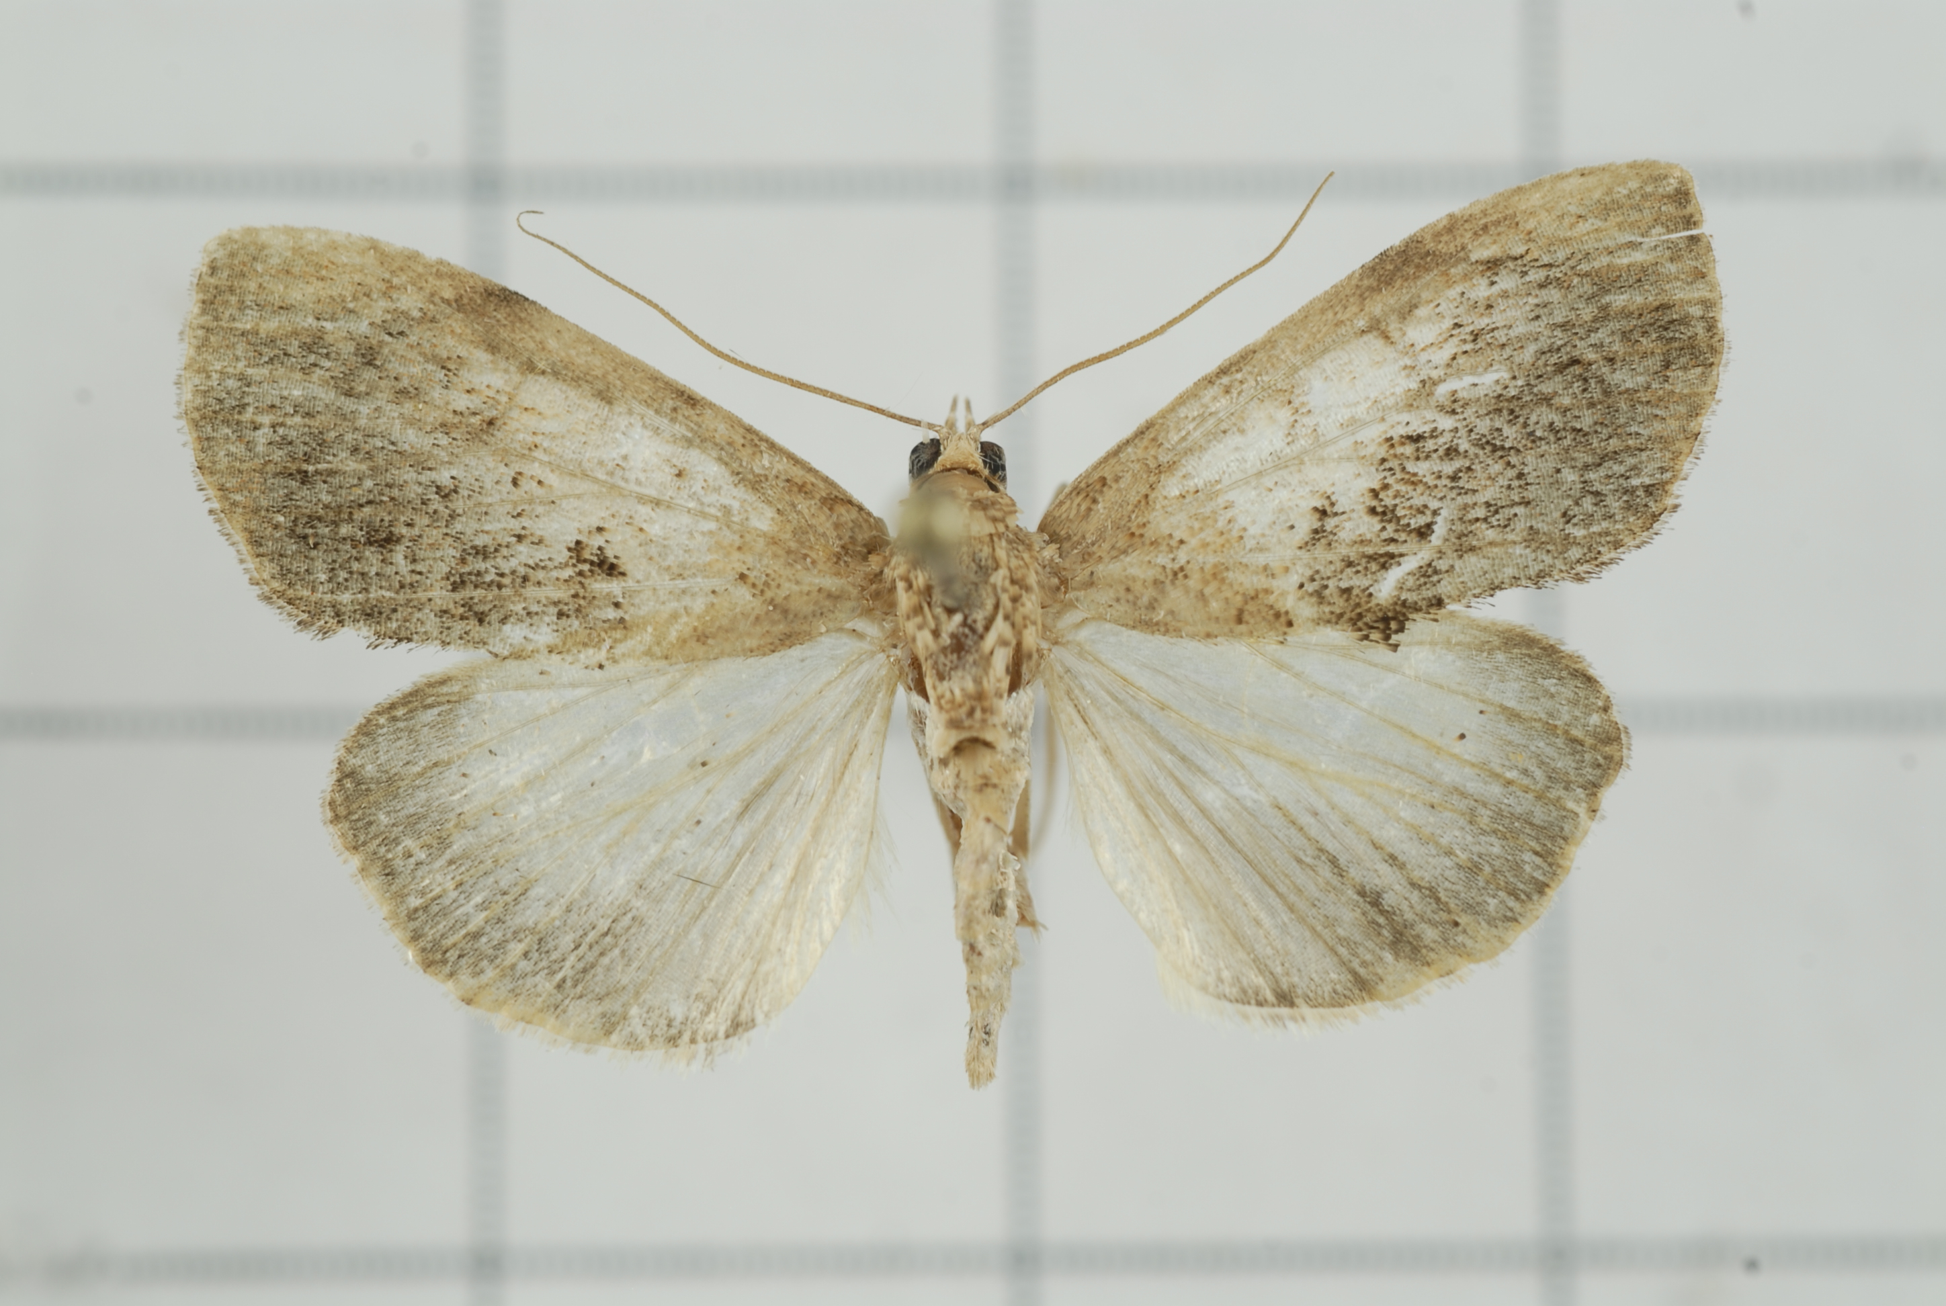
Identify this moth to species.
Crocidolomia subhirsutalis
